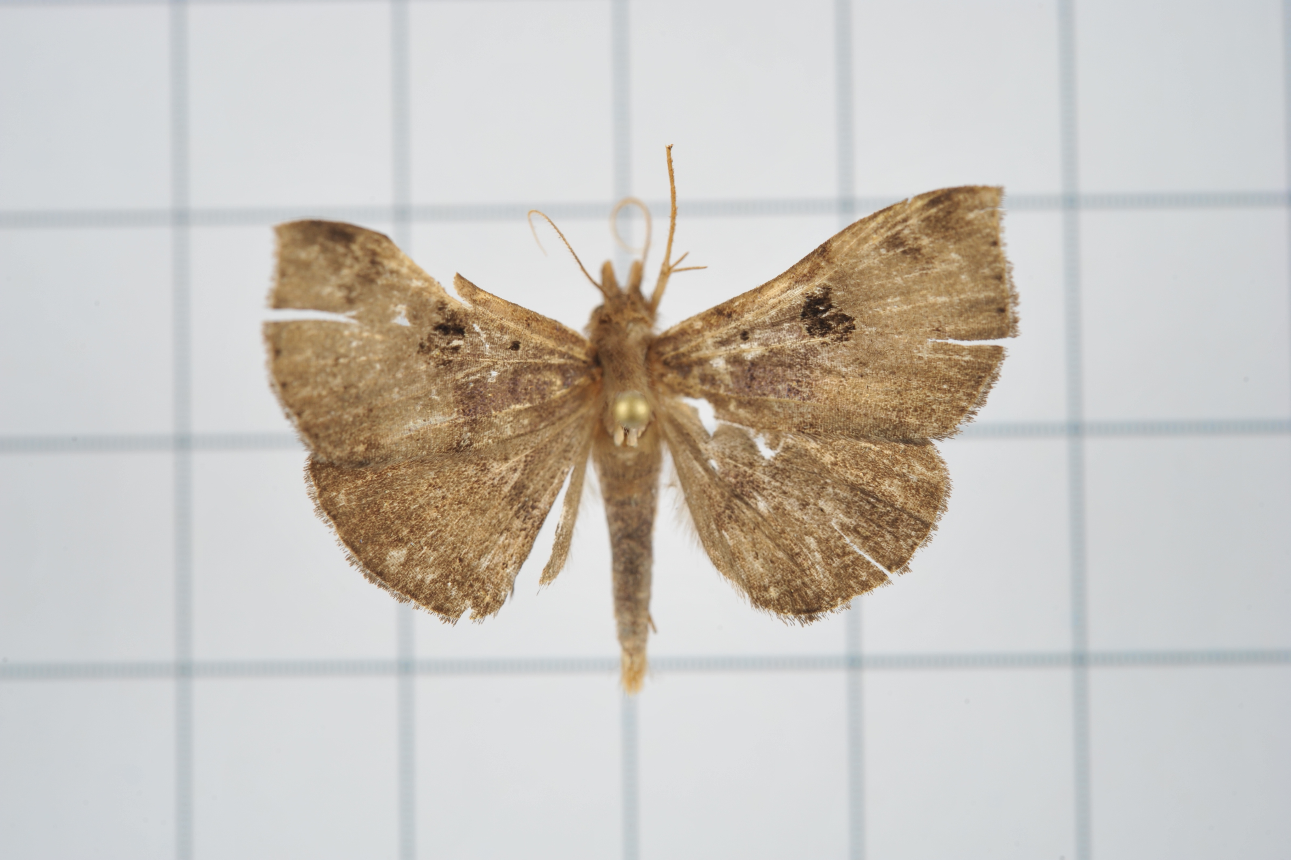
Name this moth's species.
Mosopia punctilinea
